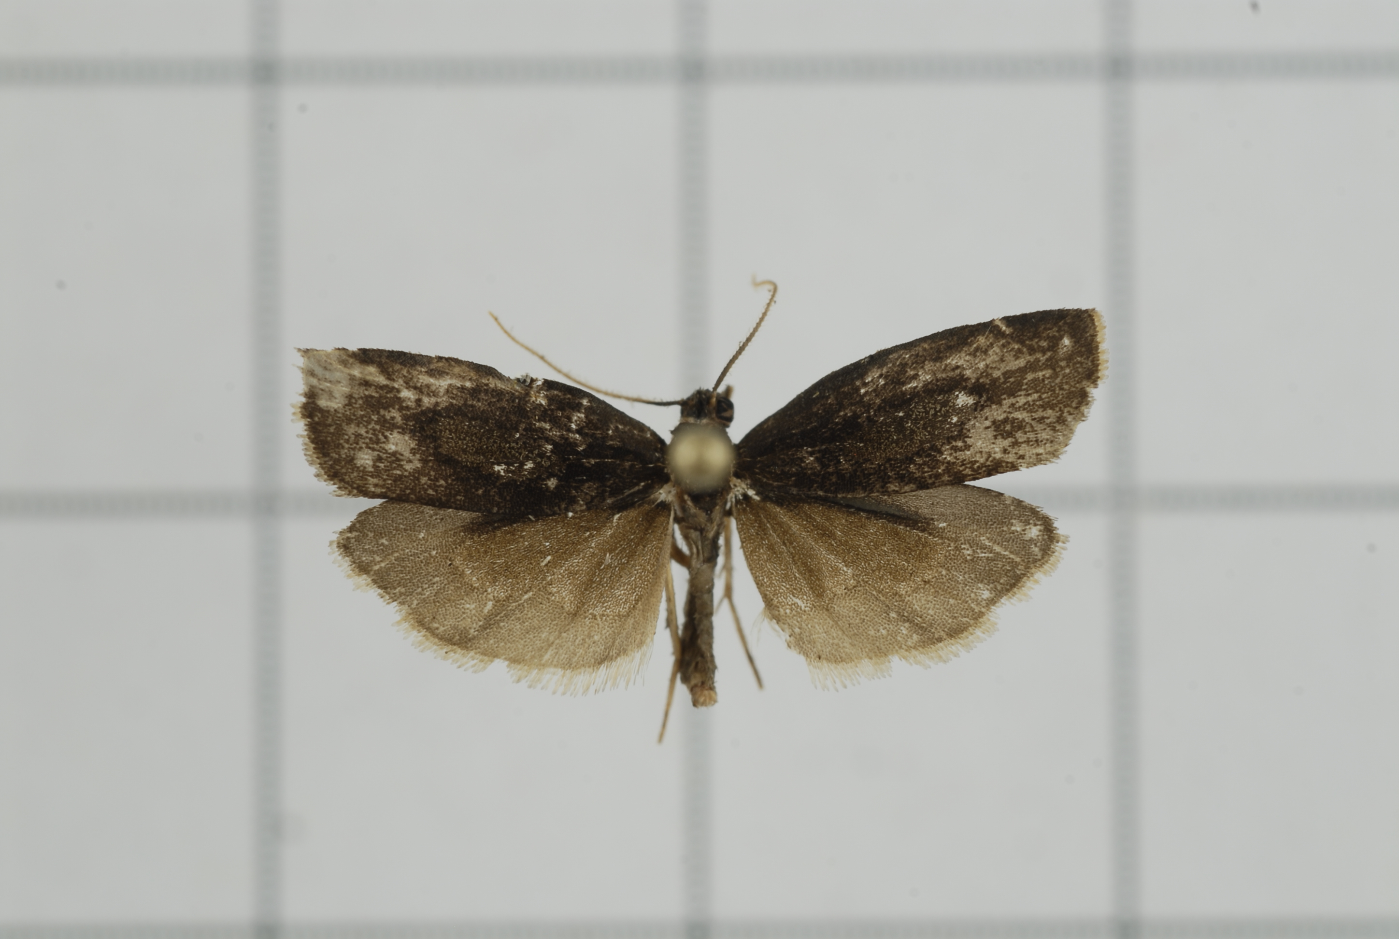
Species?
Blavia scoteola
